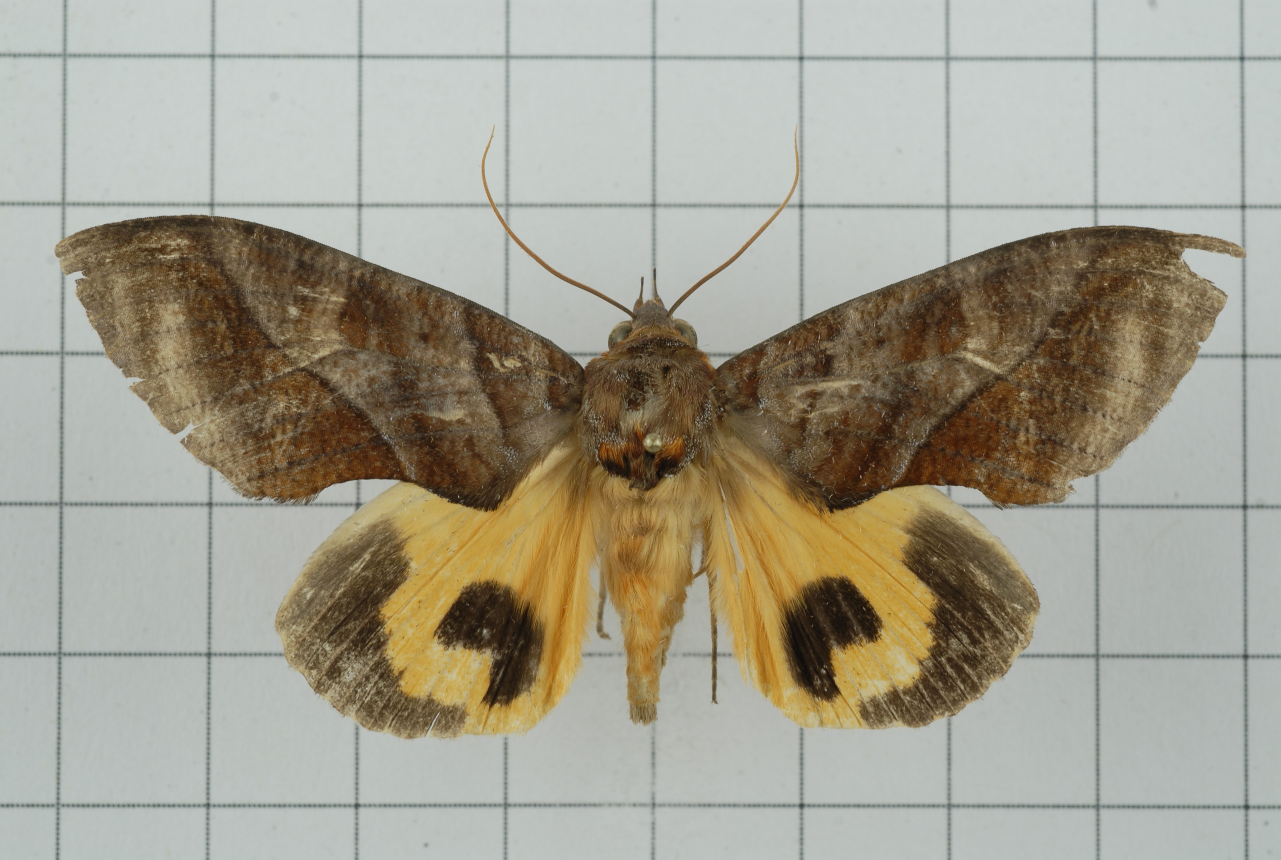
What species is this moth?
Eudocima homaena
